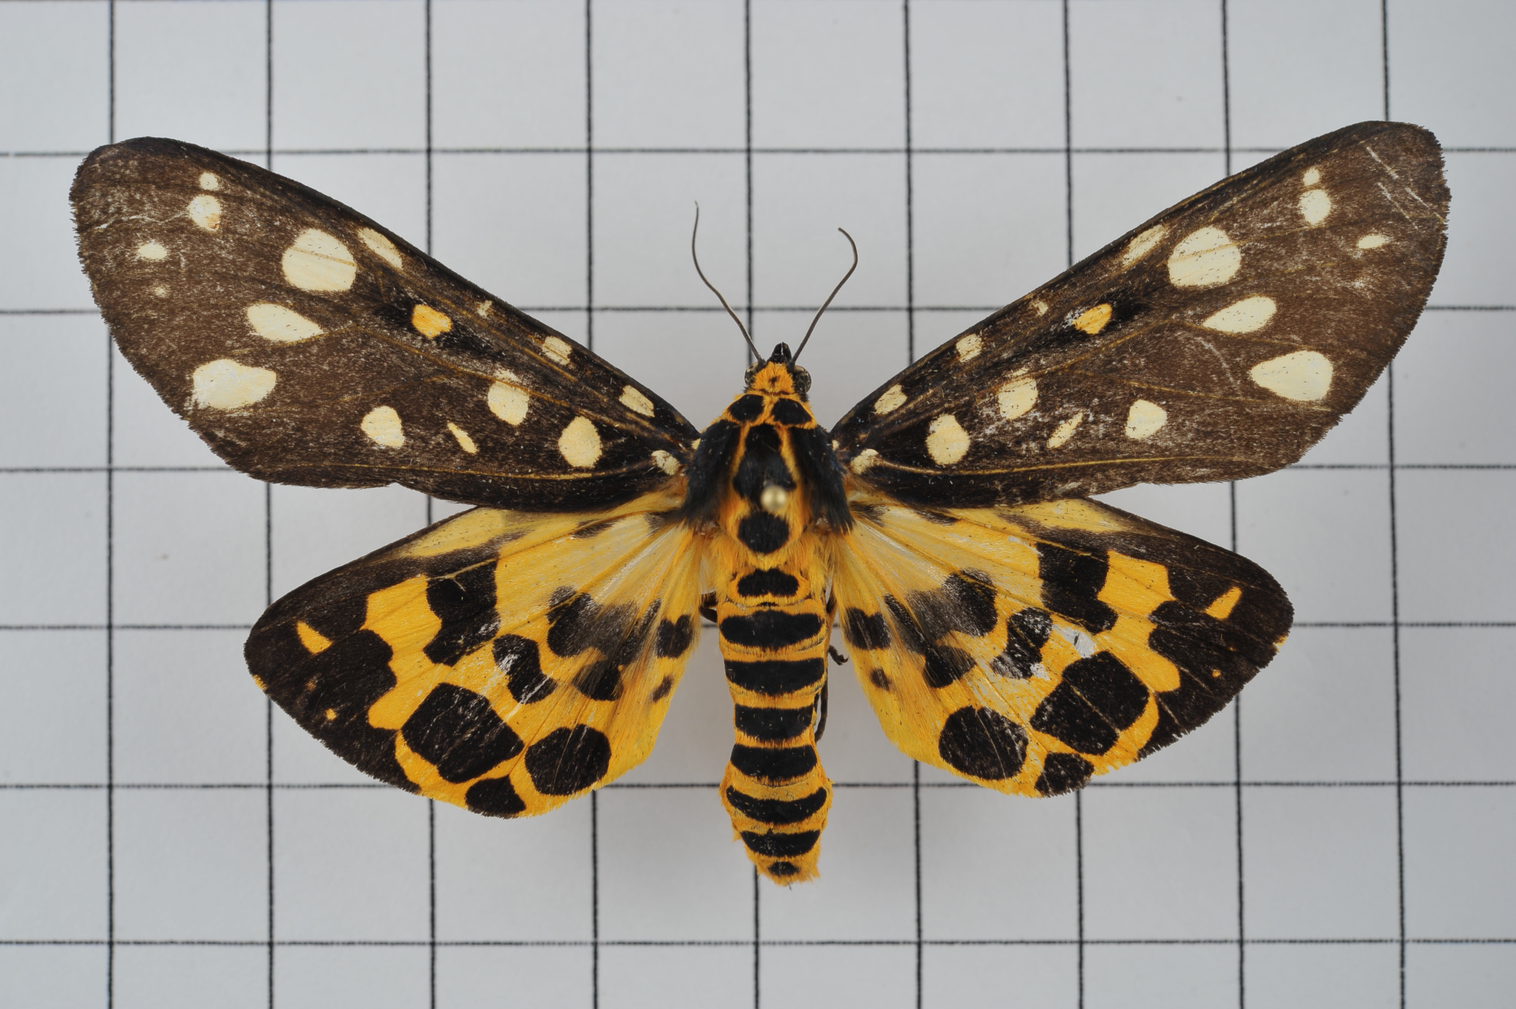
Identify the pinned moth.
Aglaomorpha histrio formosana
